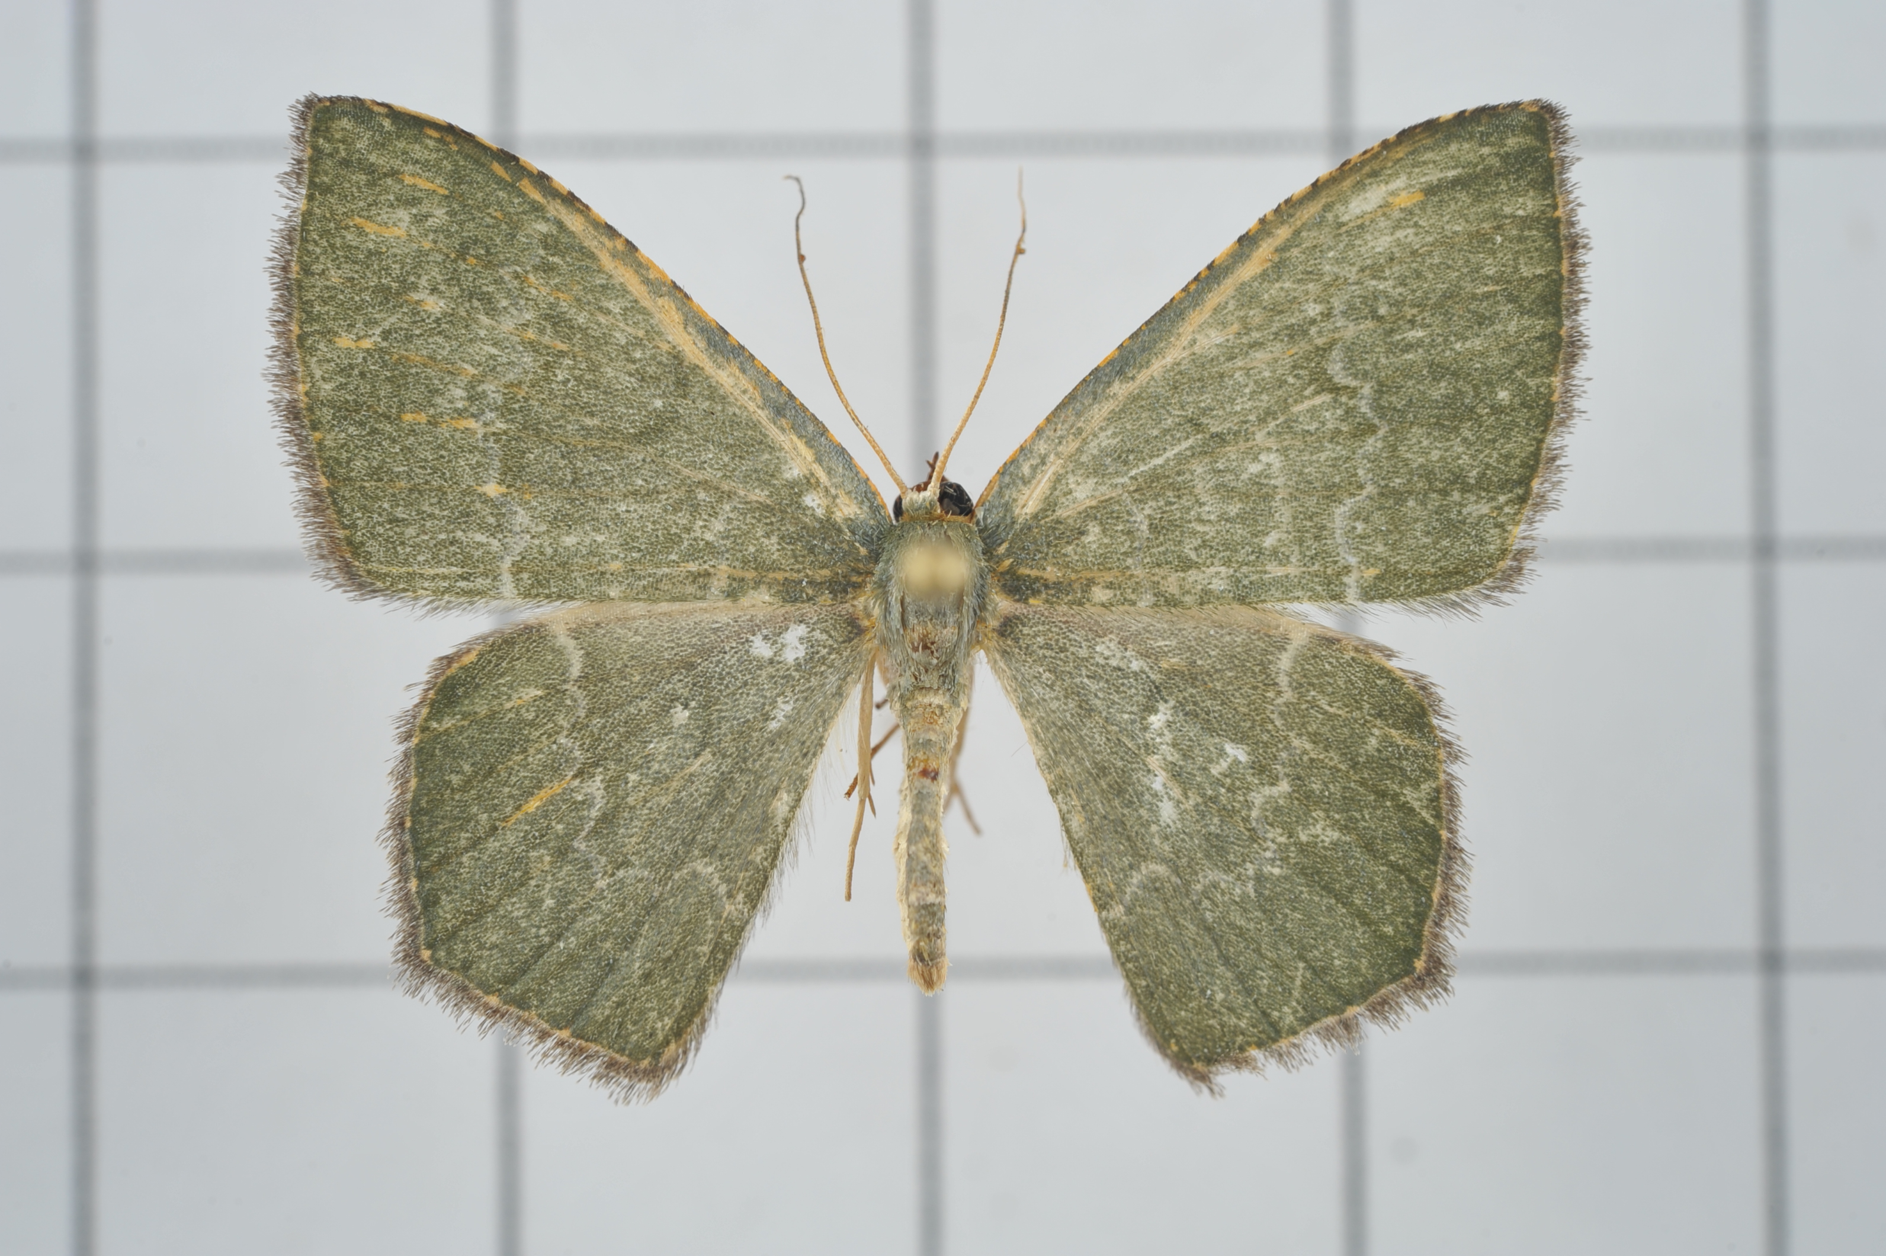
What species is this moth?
Maxates acutigoniata
